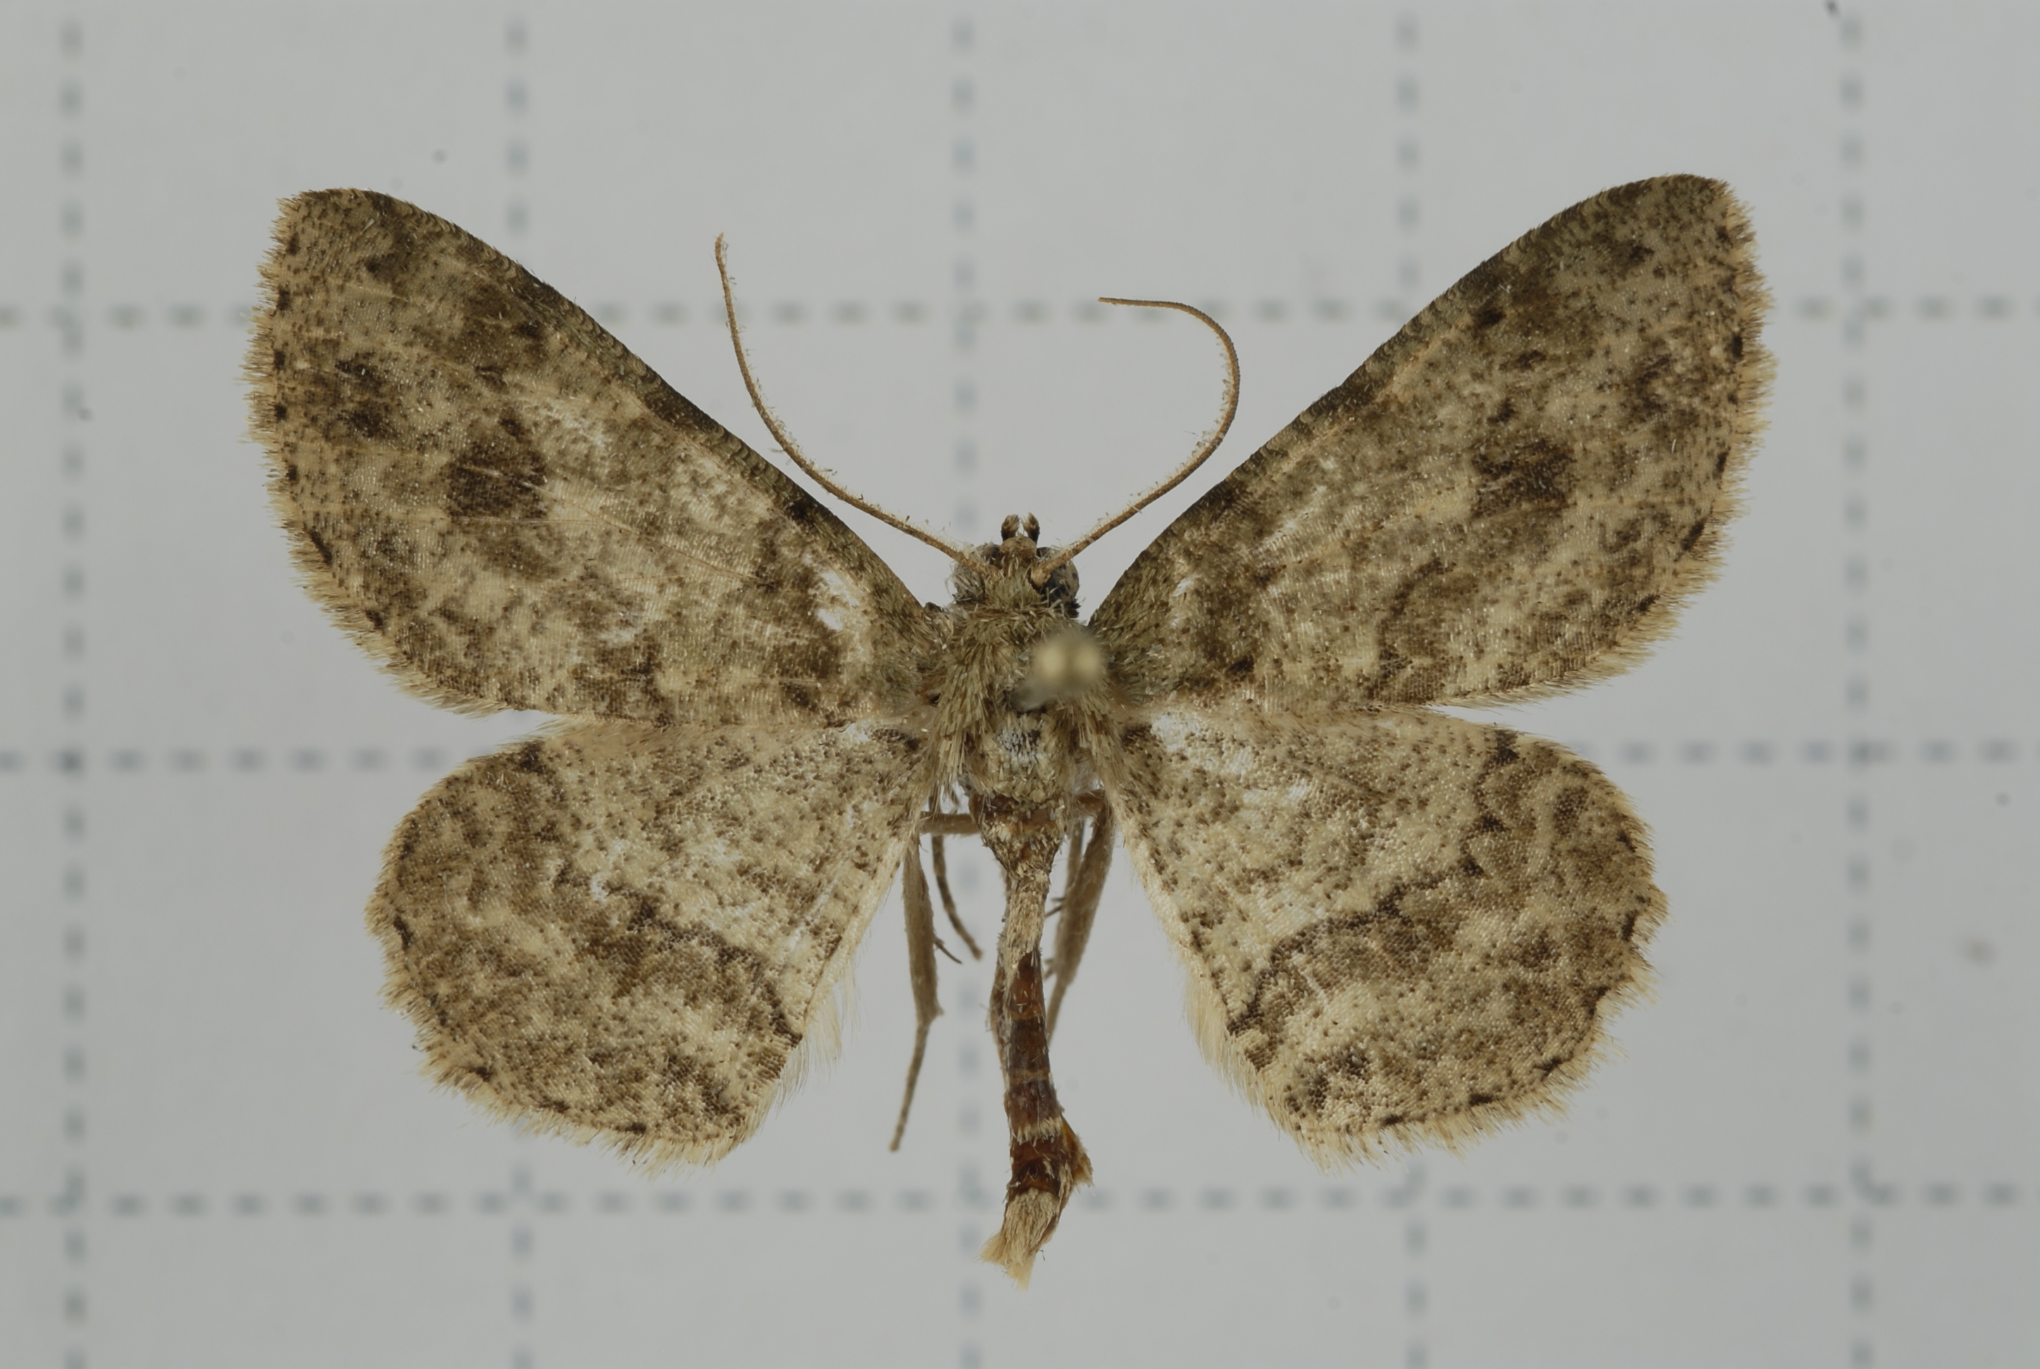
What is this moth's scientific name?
Ectropis excellens
